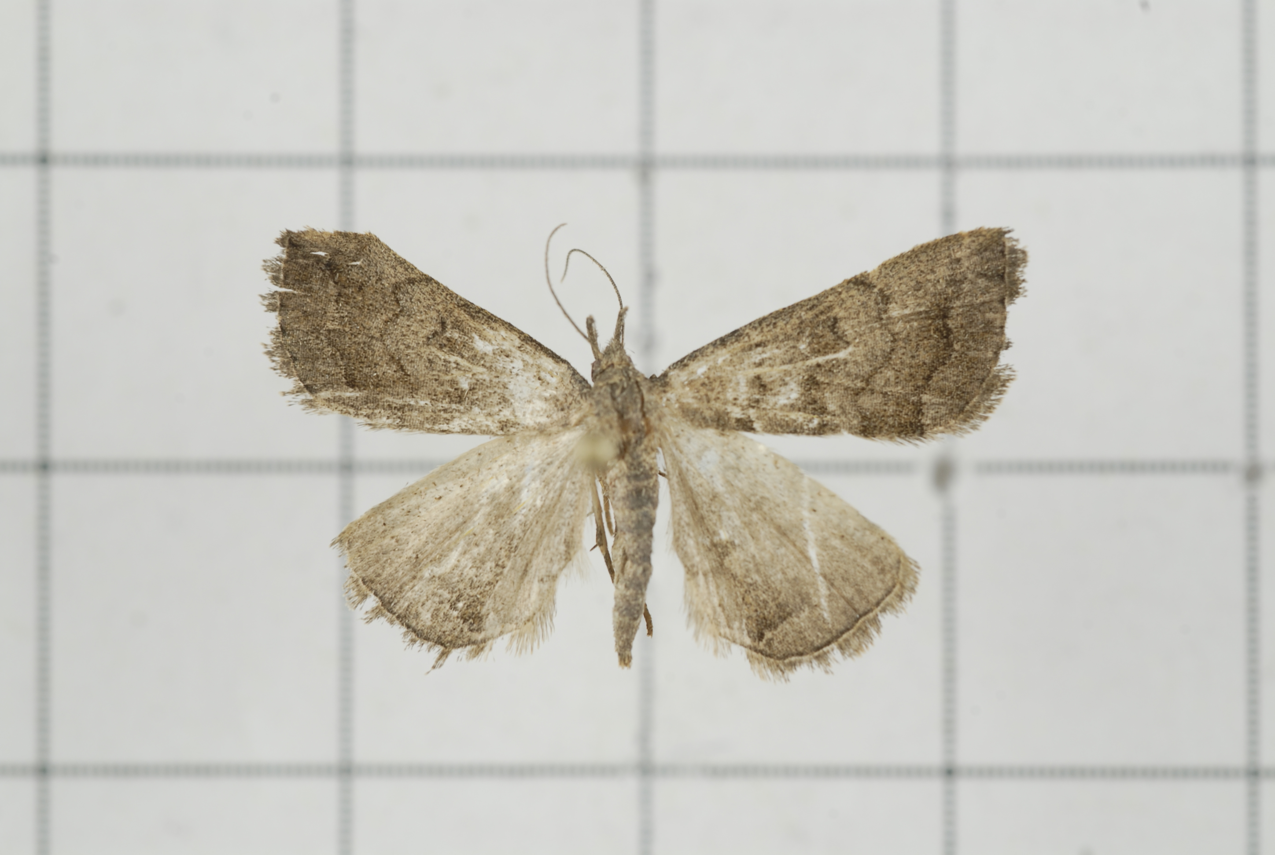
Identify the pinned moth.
Herminia undulata
